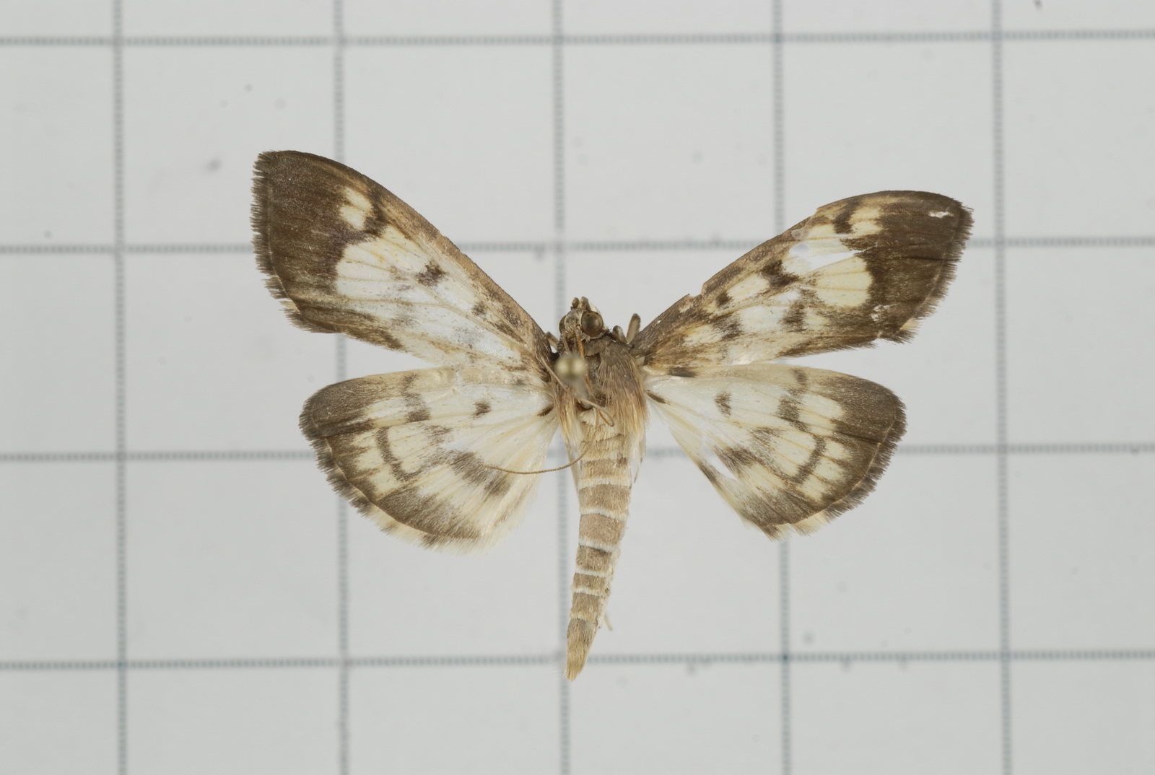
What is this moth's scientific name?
Syllepte taiwanalis
